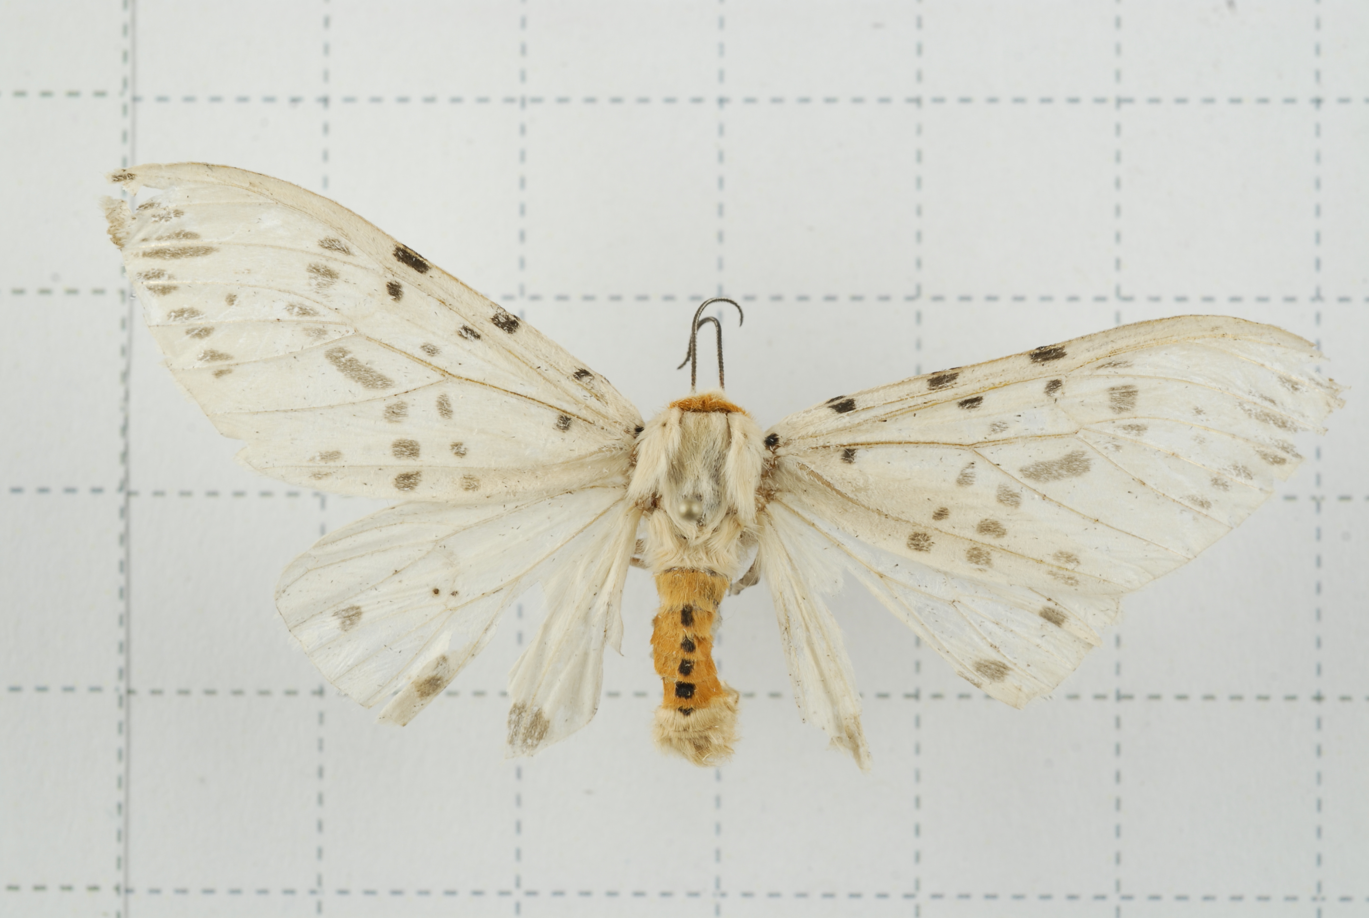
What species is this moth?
Lemyra imparilis
